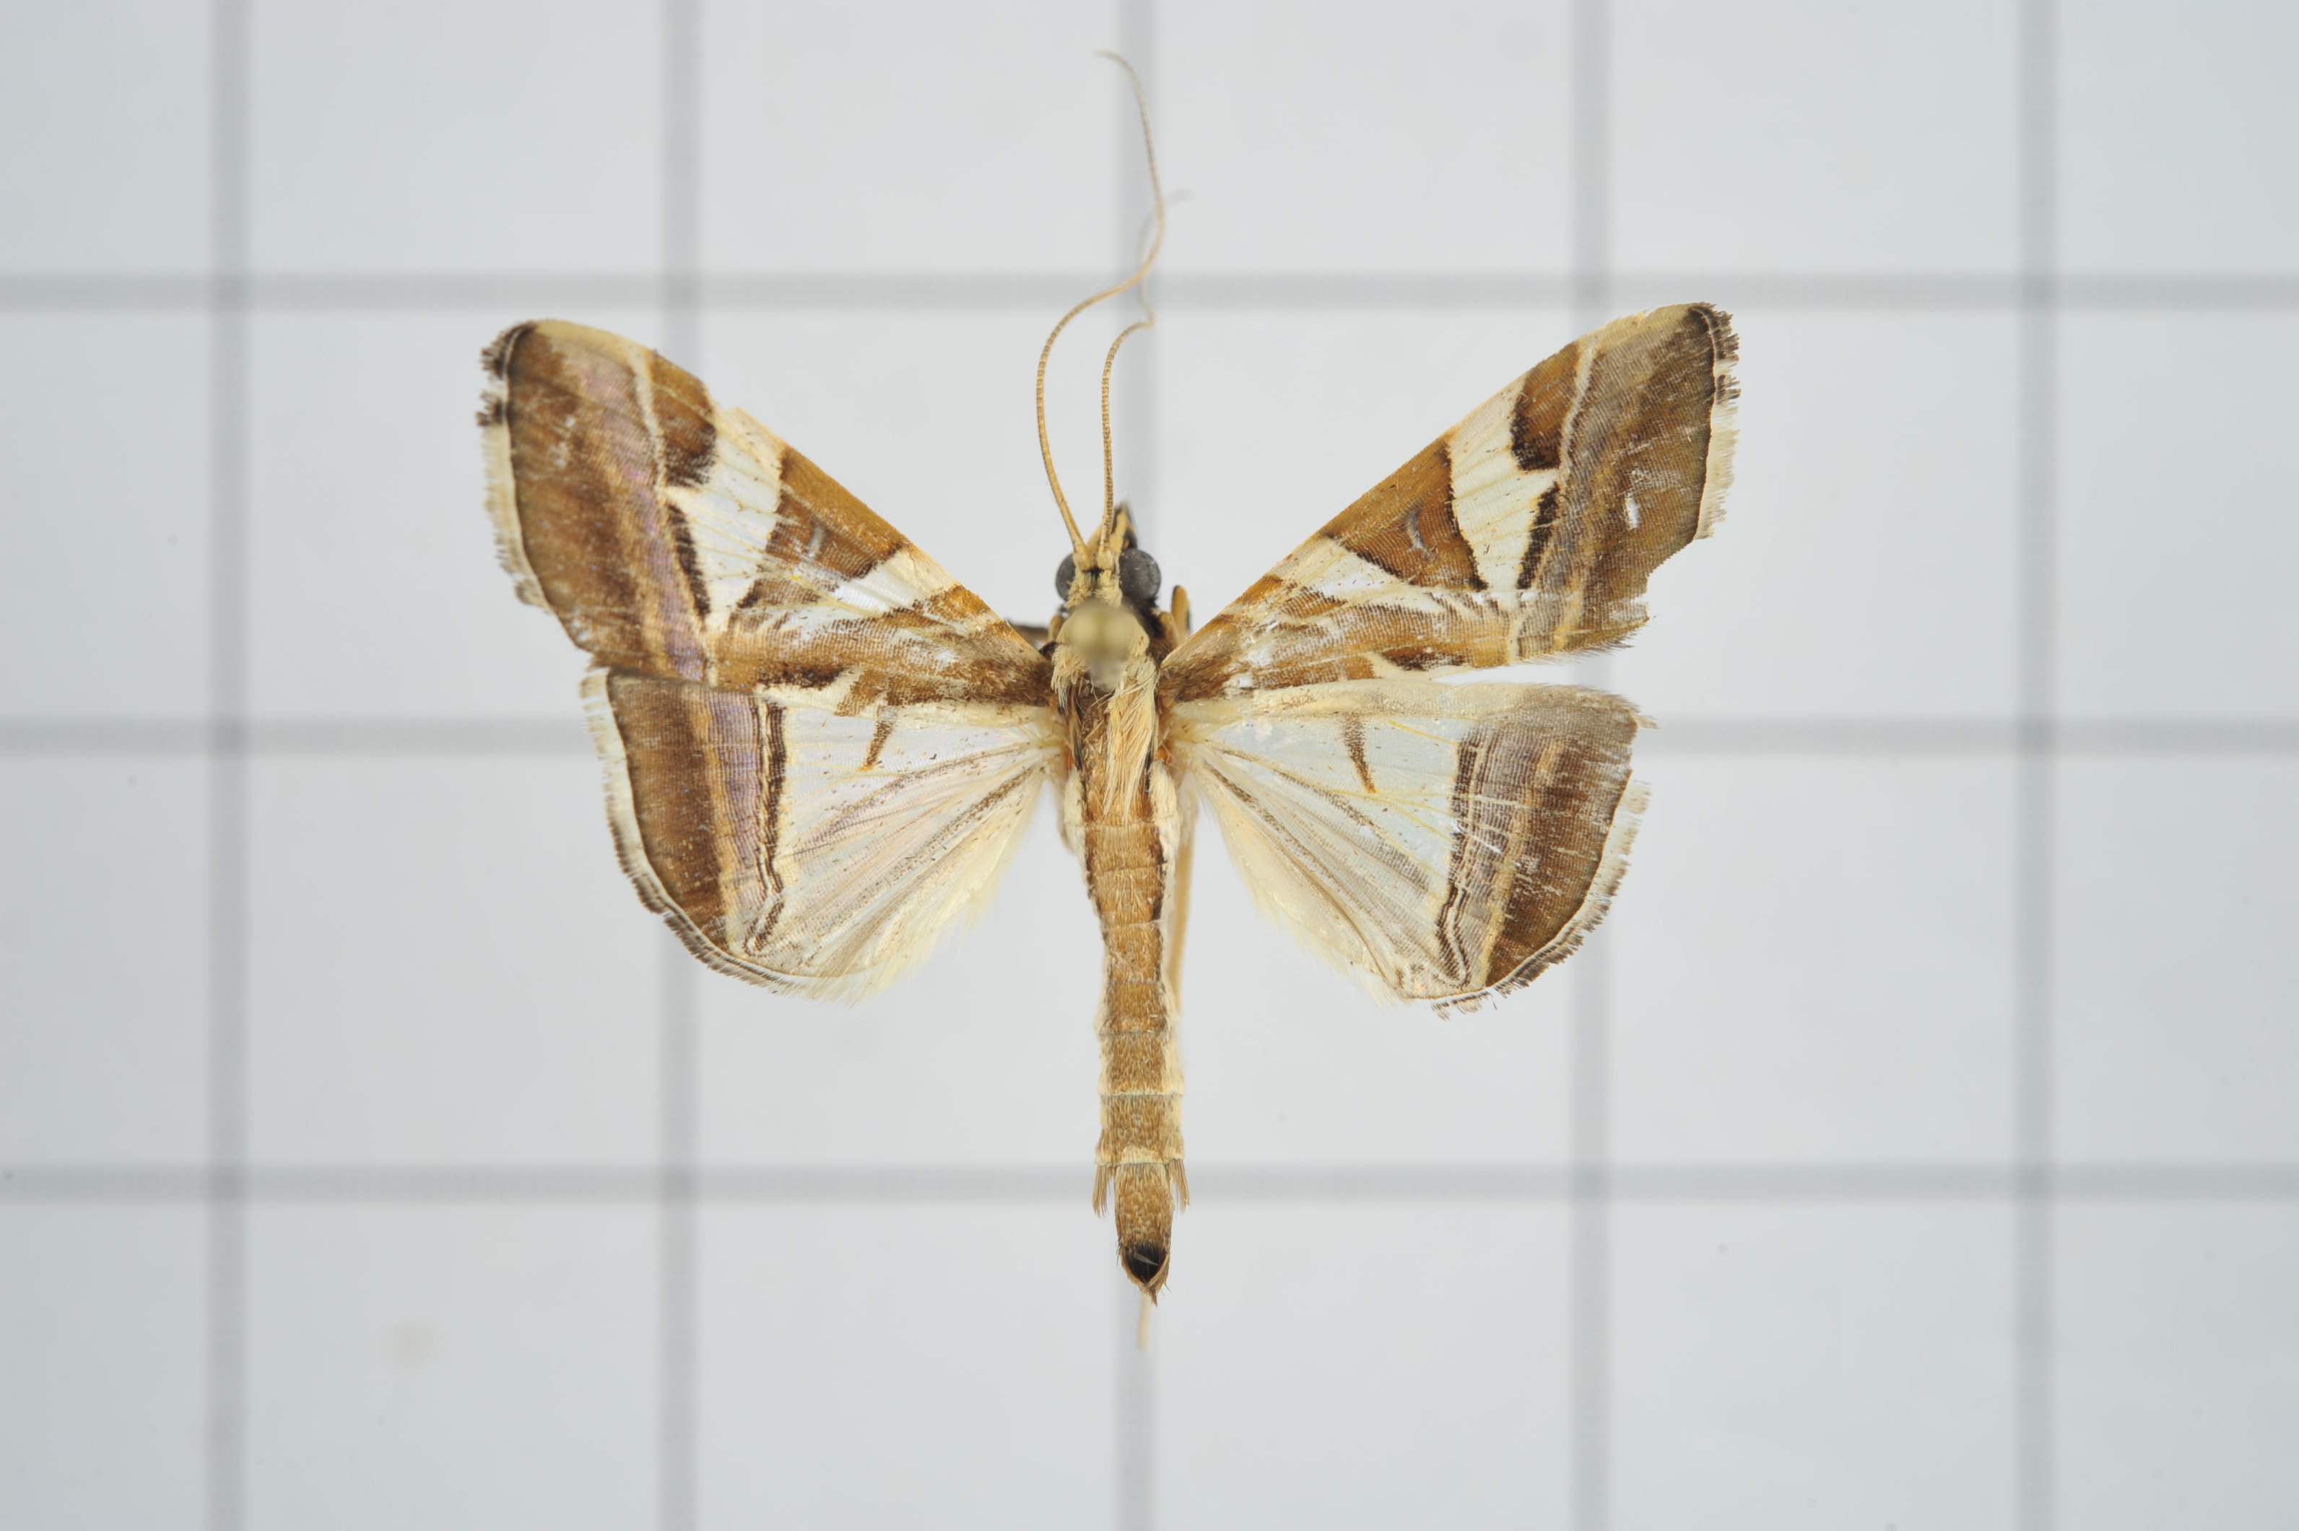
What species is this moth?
Agrioglypta itysalis
